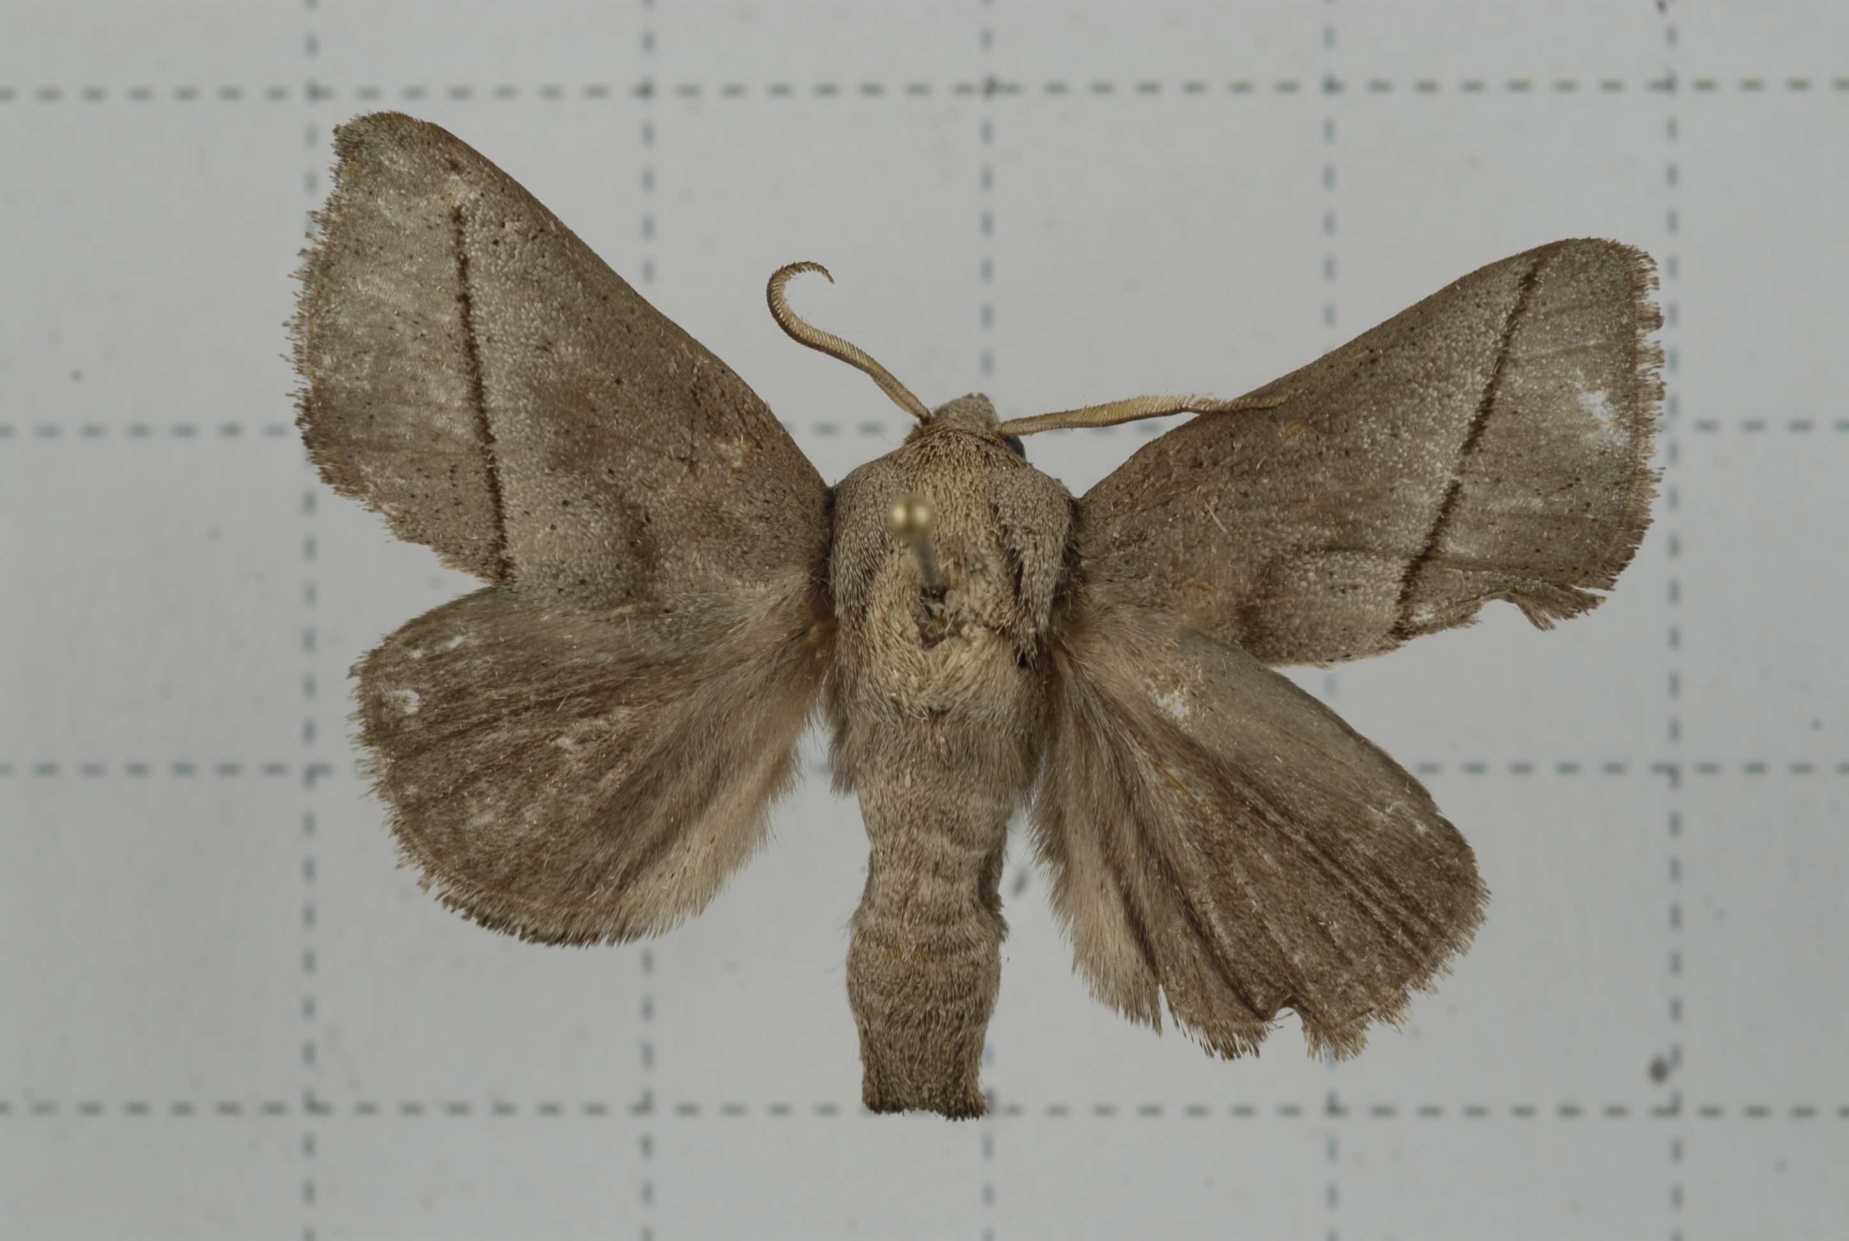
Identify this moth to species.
Thosea sinensis
